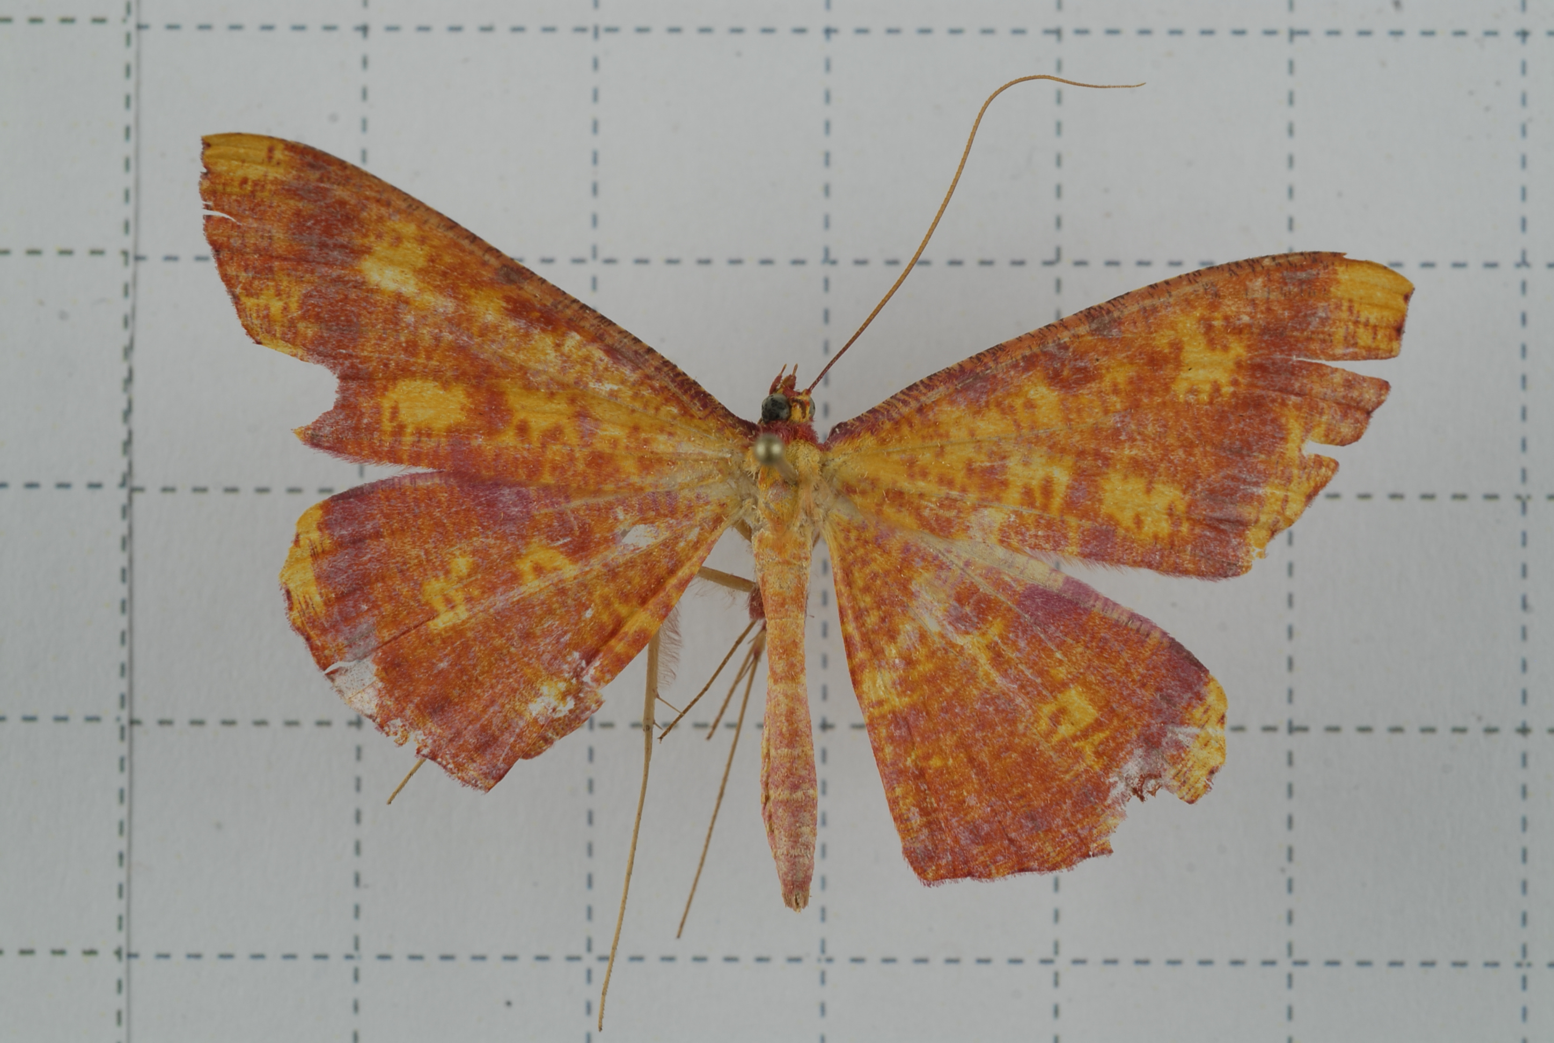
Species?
Eumelea ludovicata ludovicata
